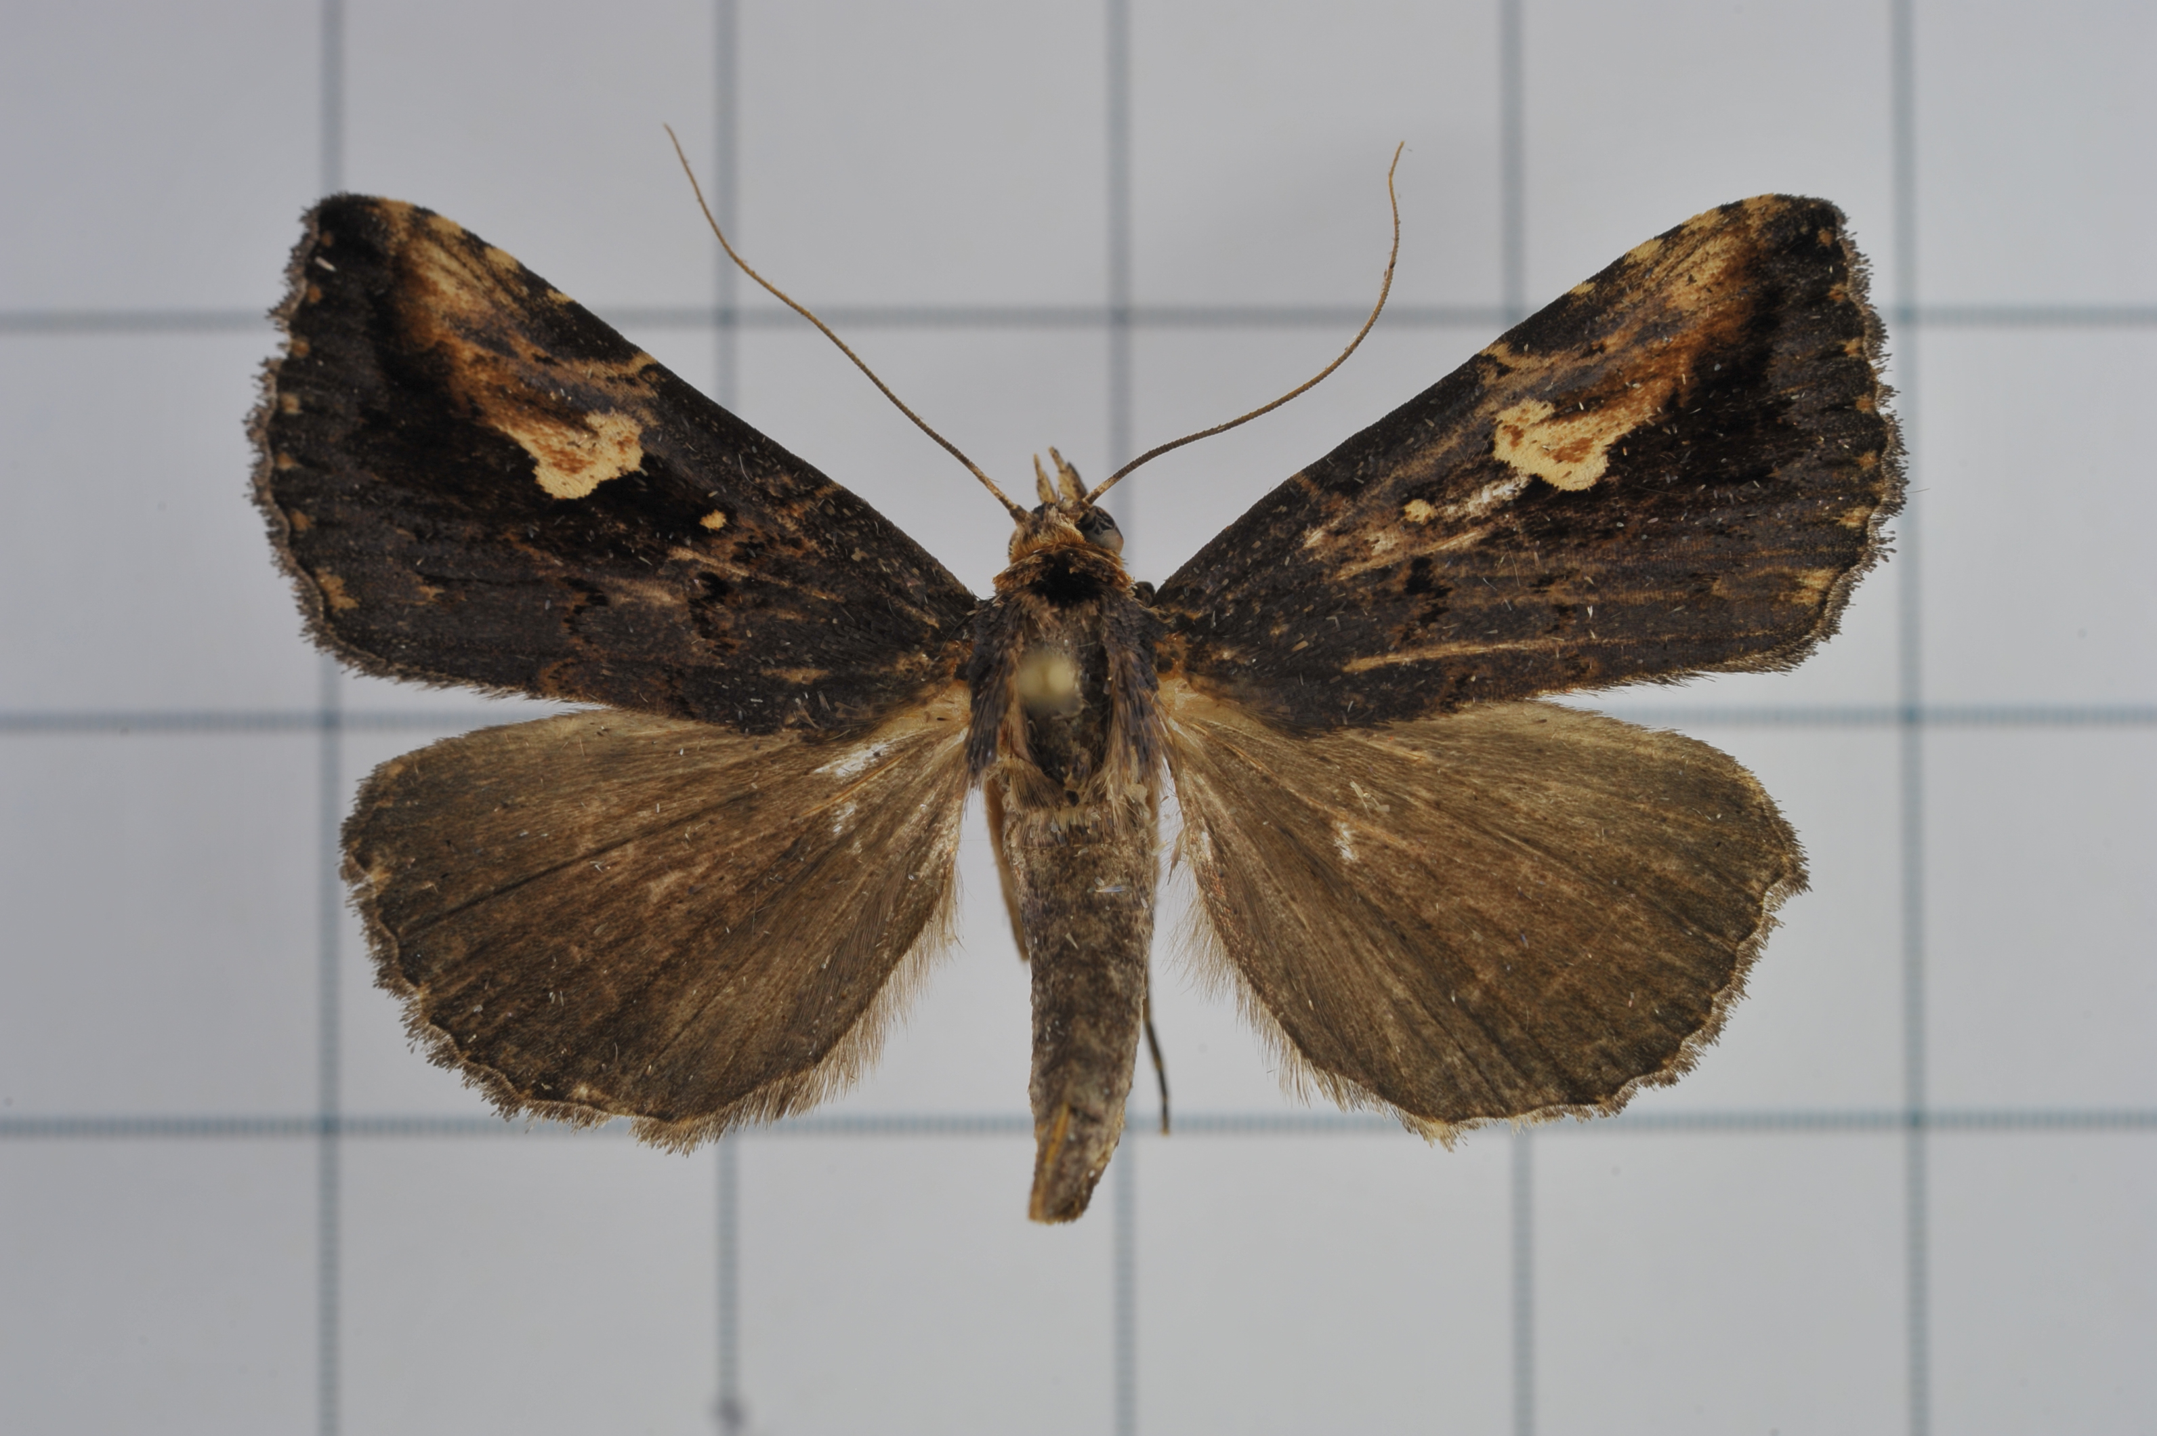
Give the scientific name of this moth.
Pseudosphetta moorei
